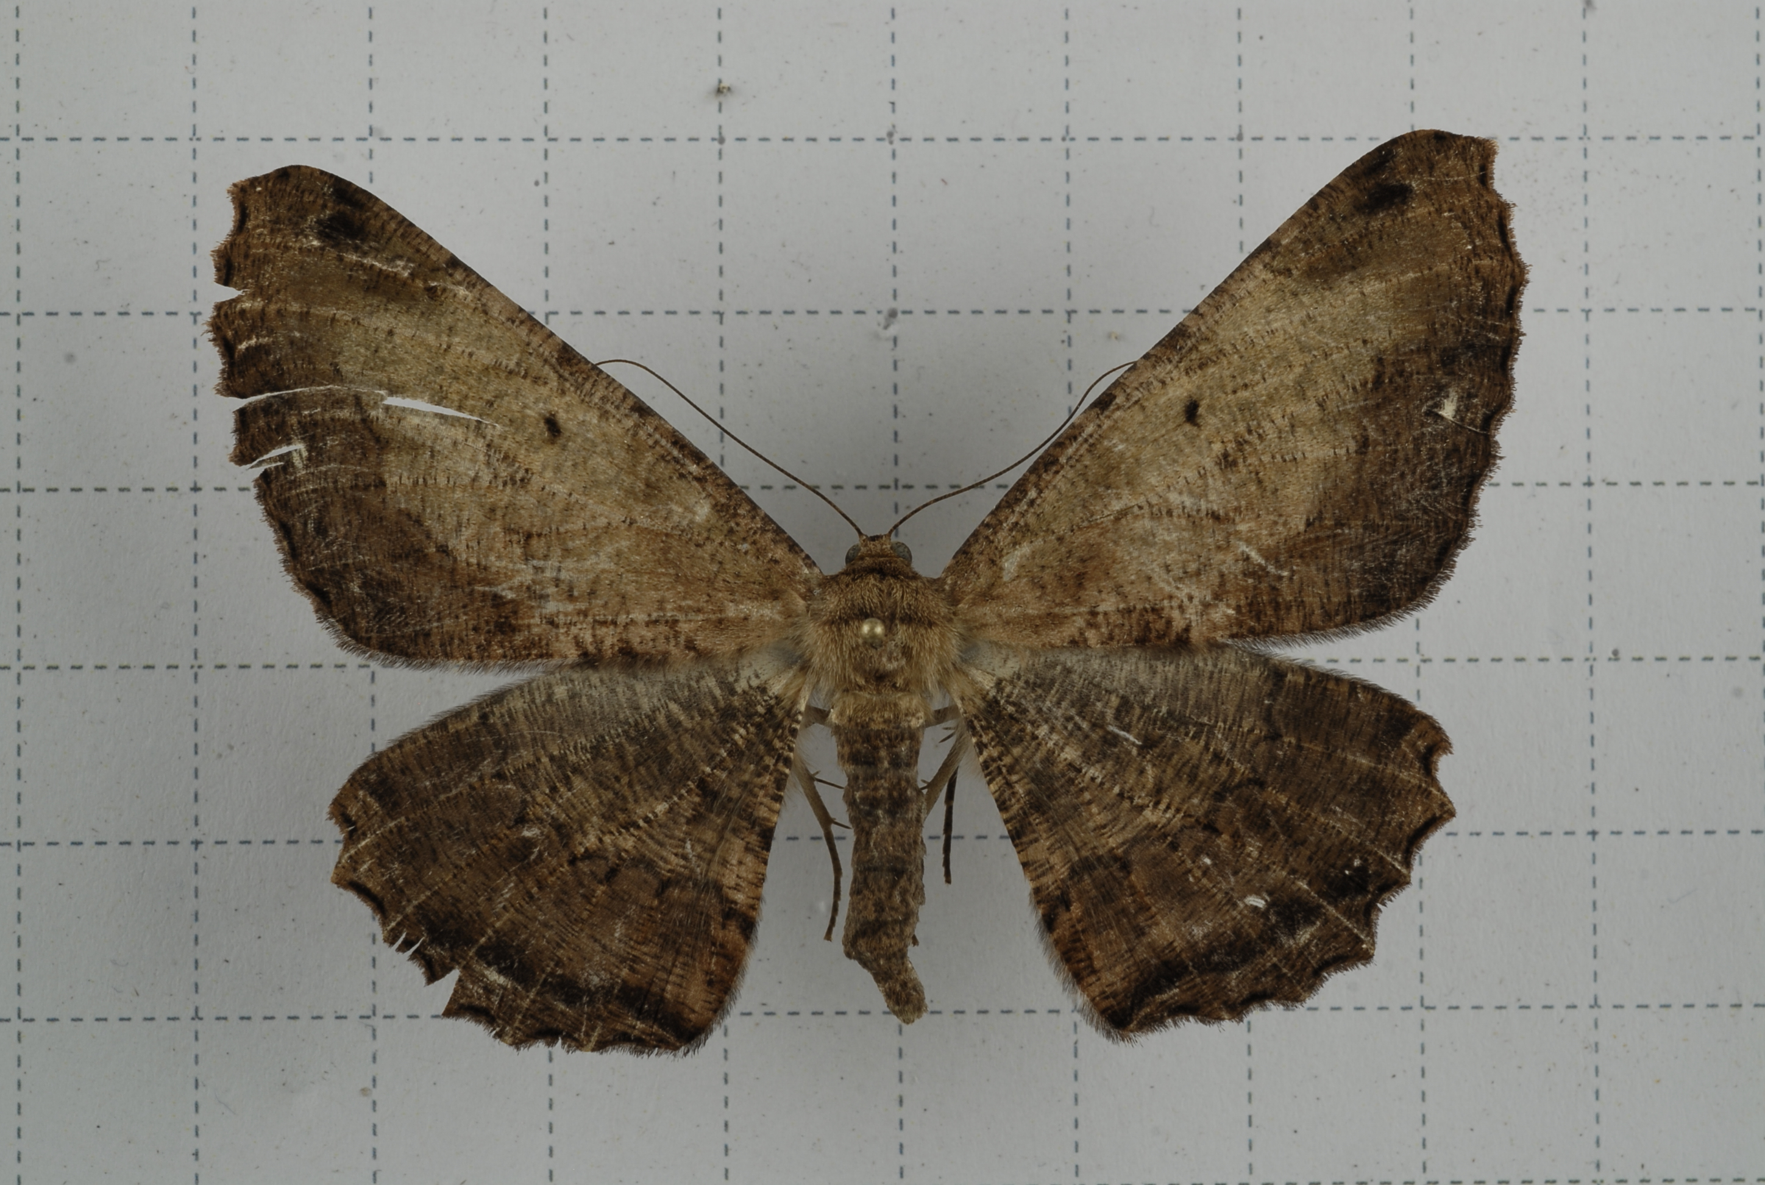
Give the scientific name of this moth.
Chorodna creataria
